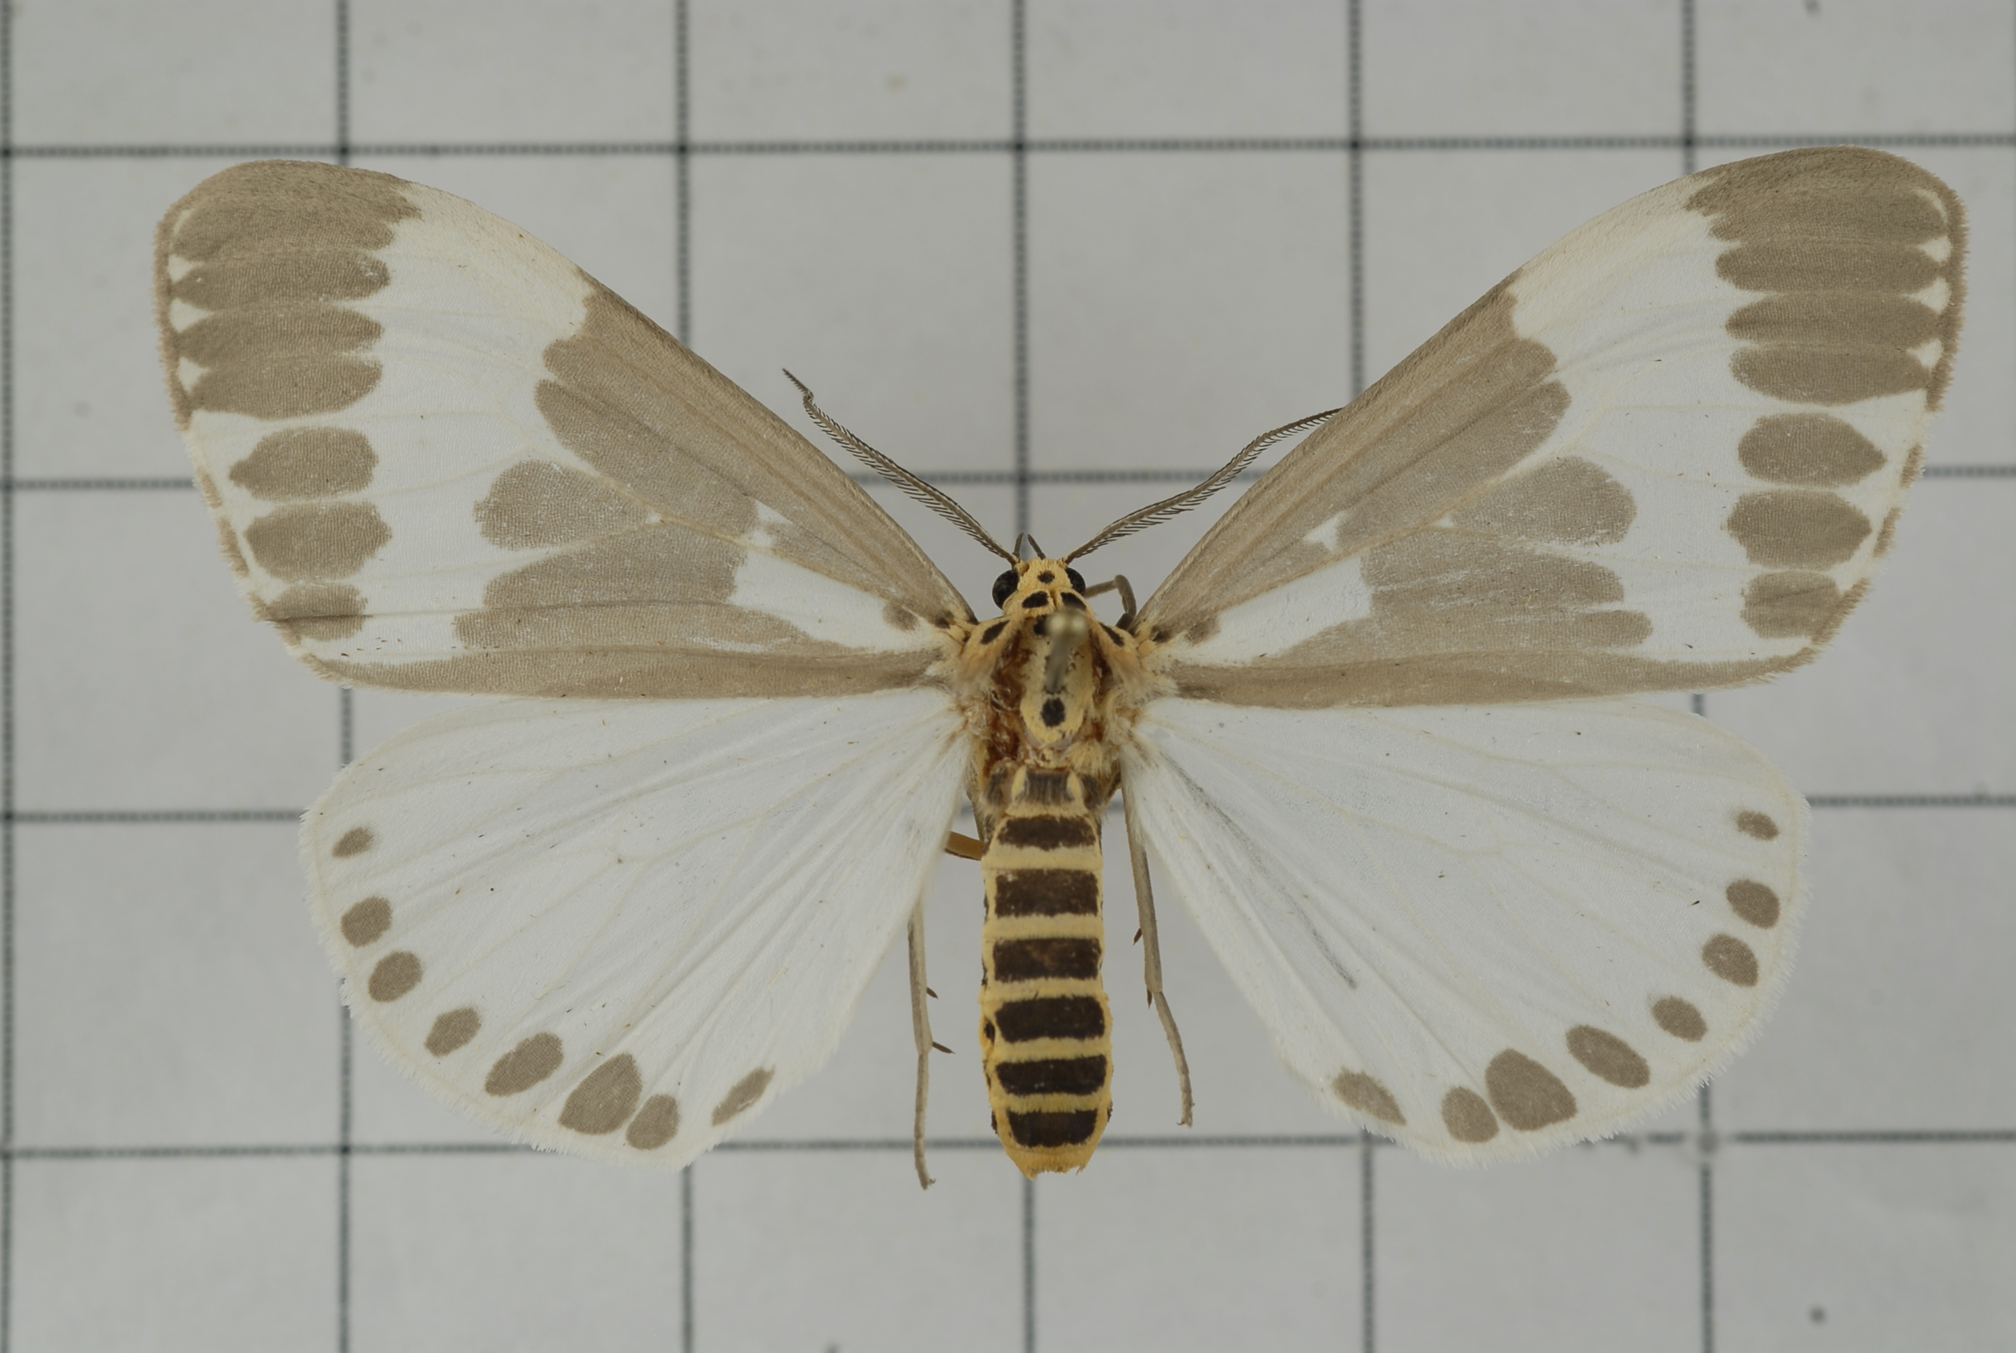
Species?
Nyctemera albofasciata
